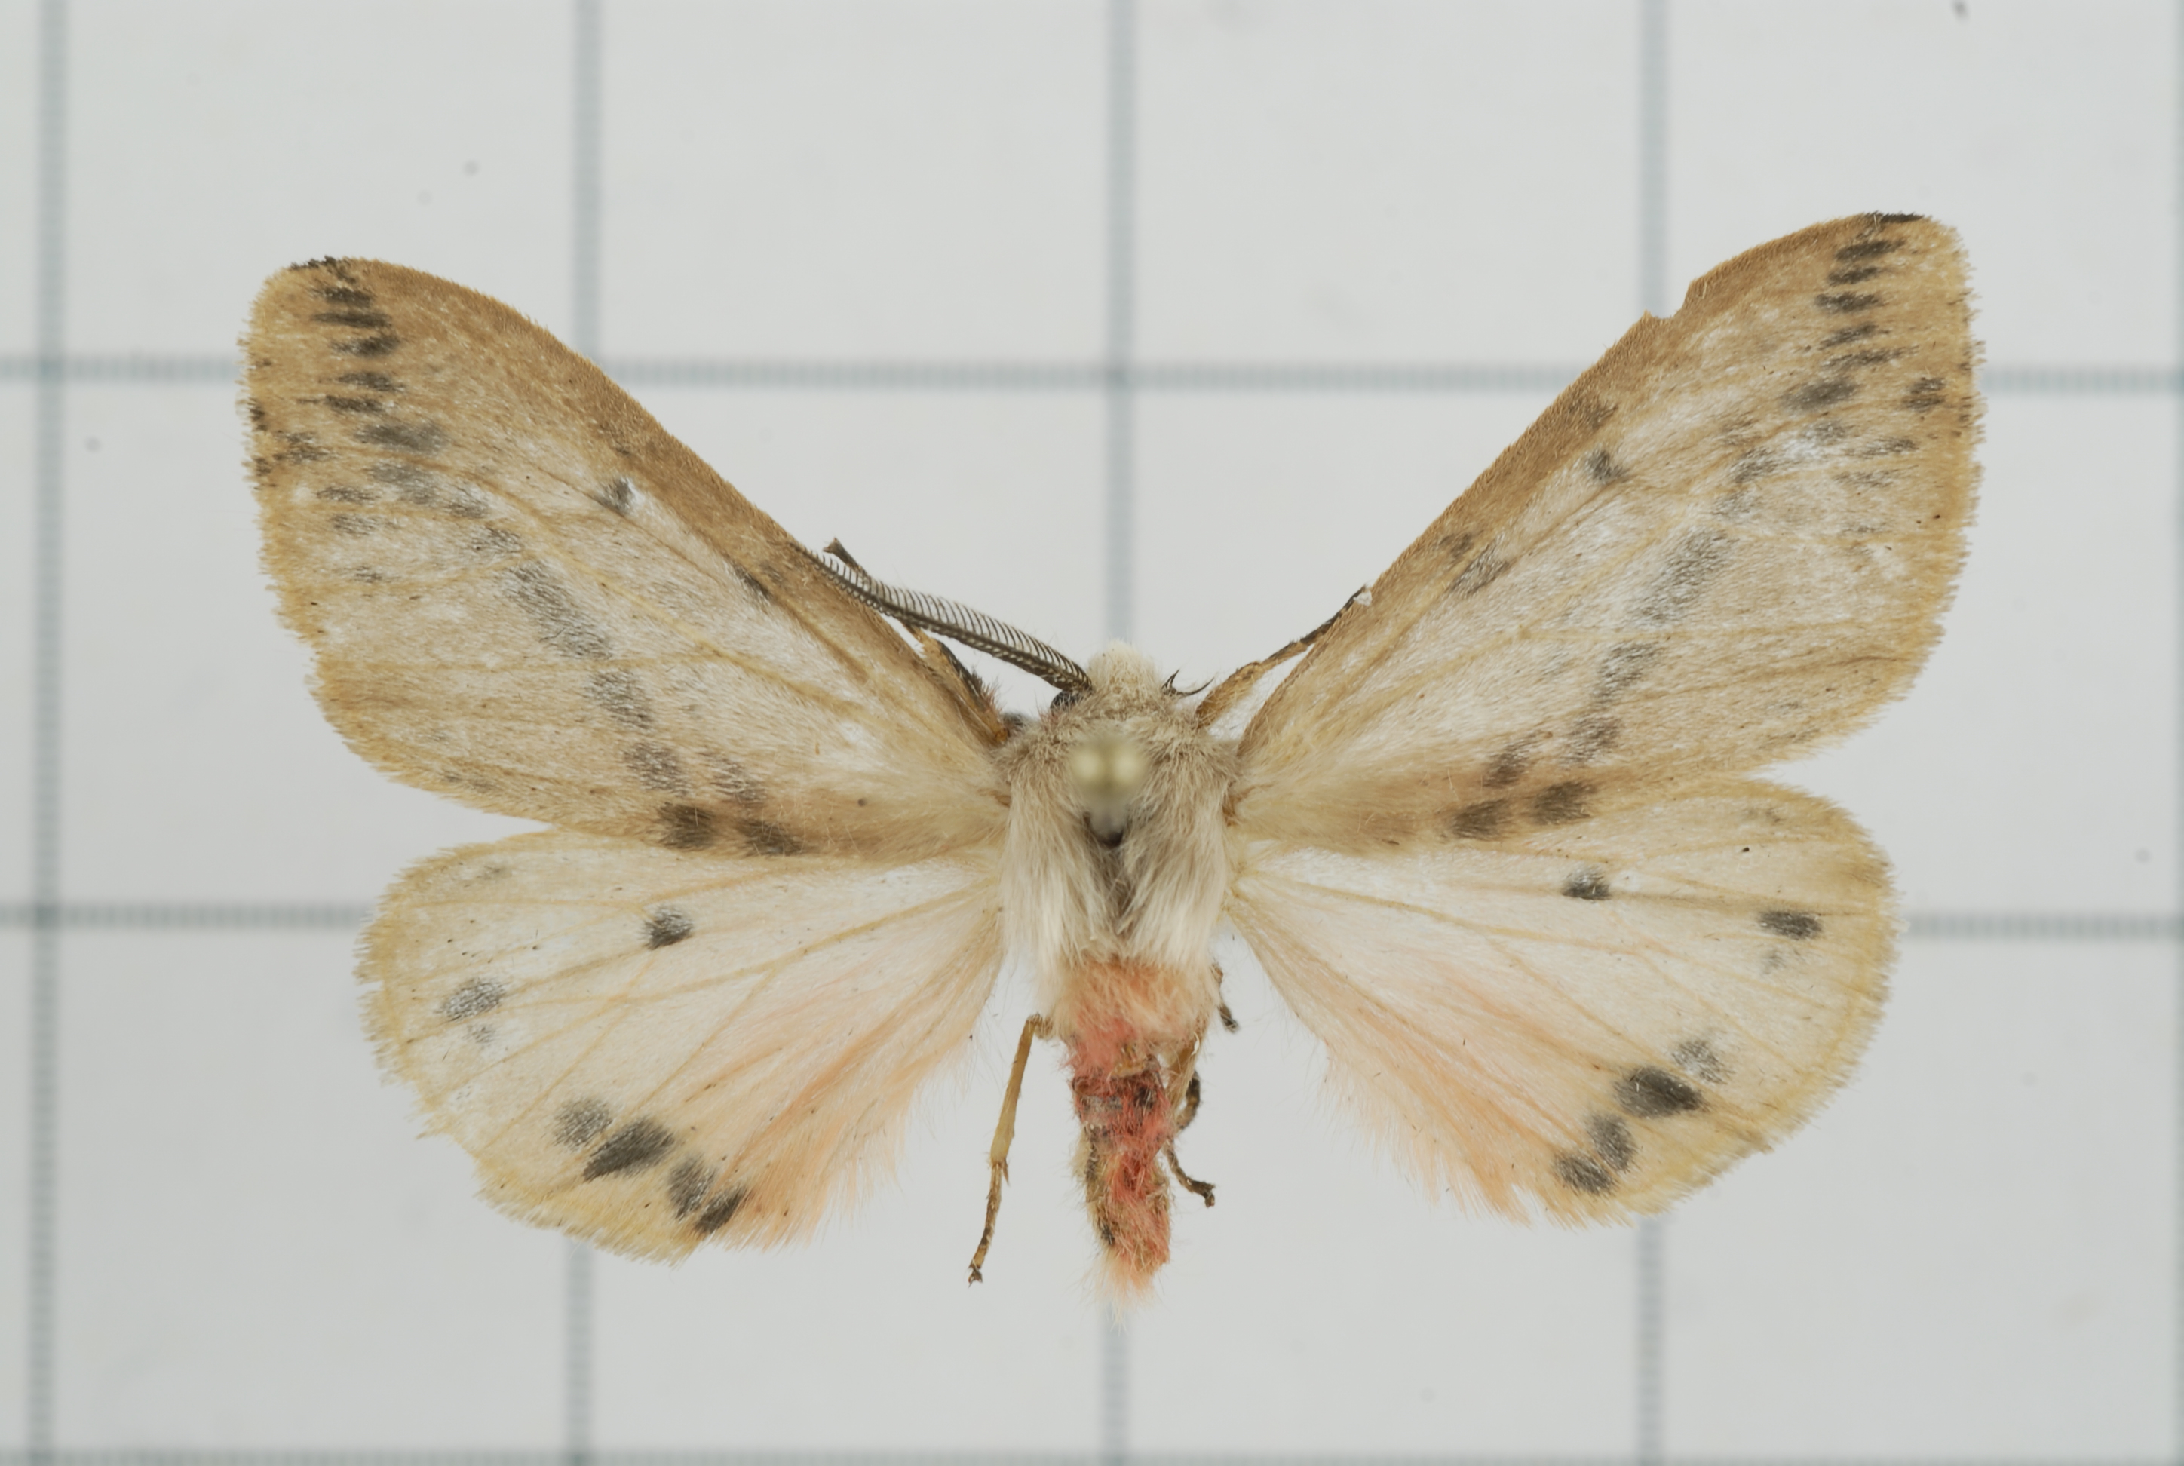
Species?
Lemyra fallaciosa
